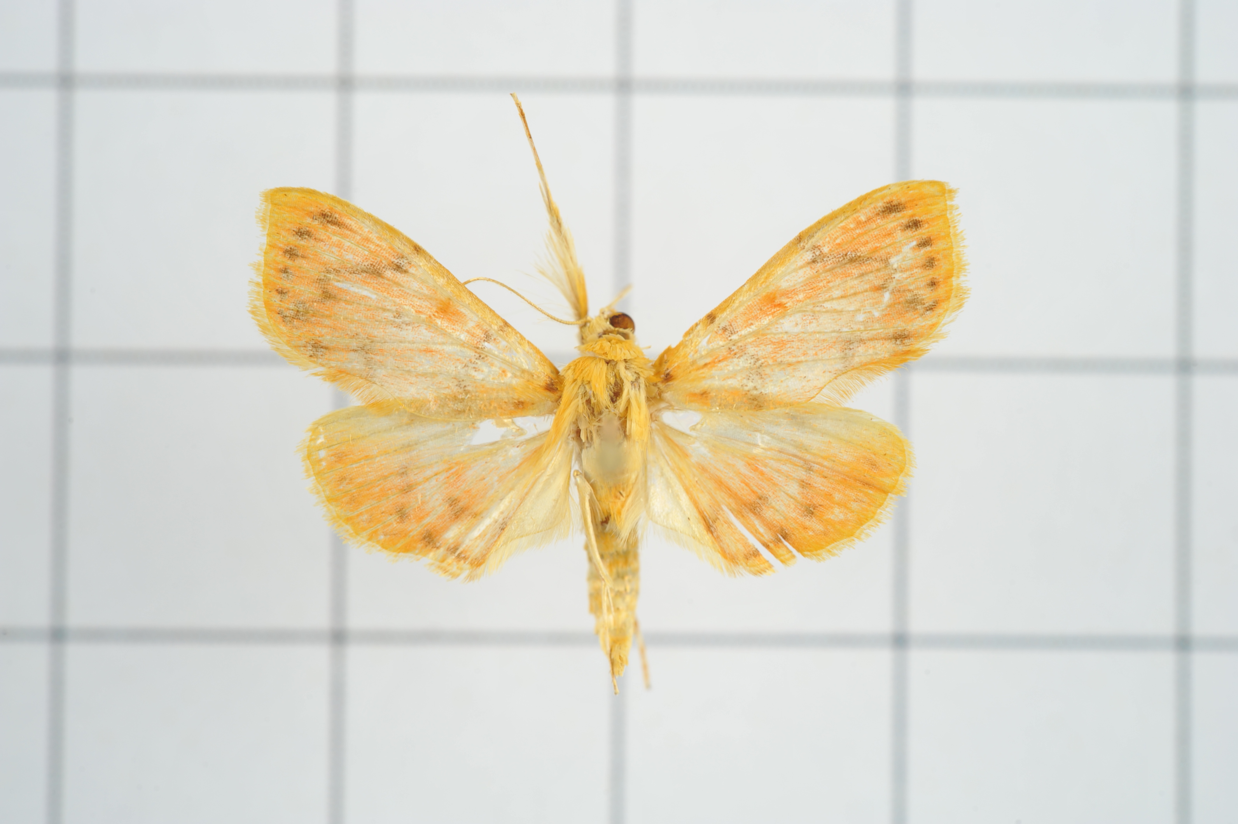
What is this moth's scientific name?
Eusabena miltochristalis
